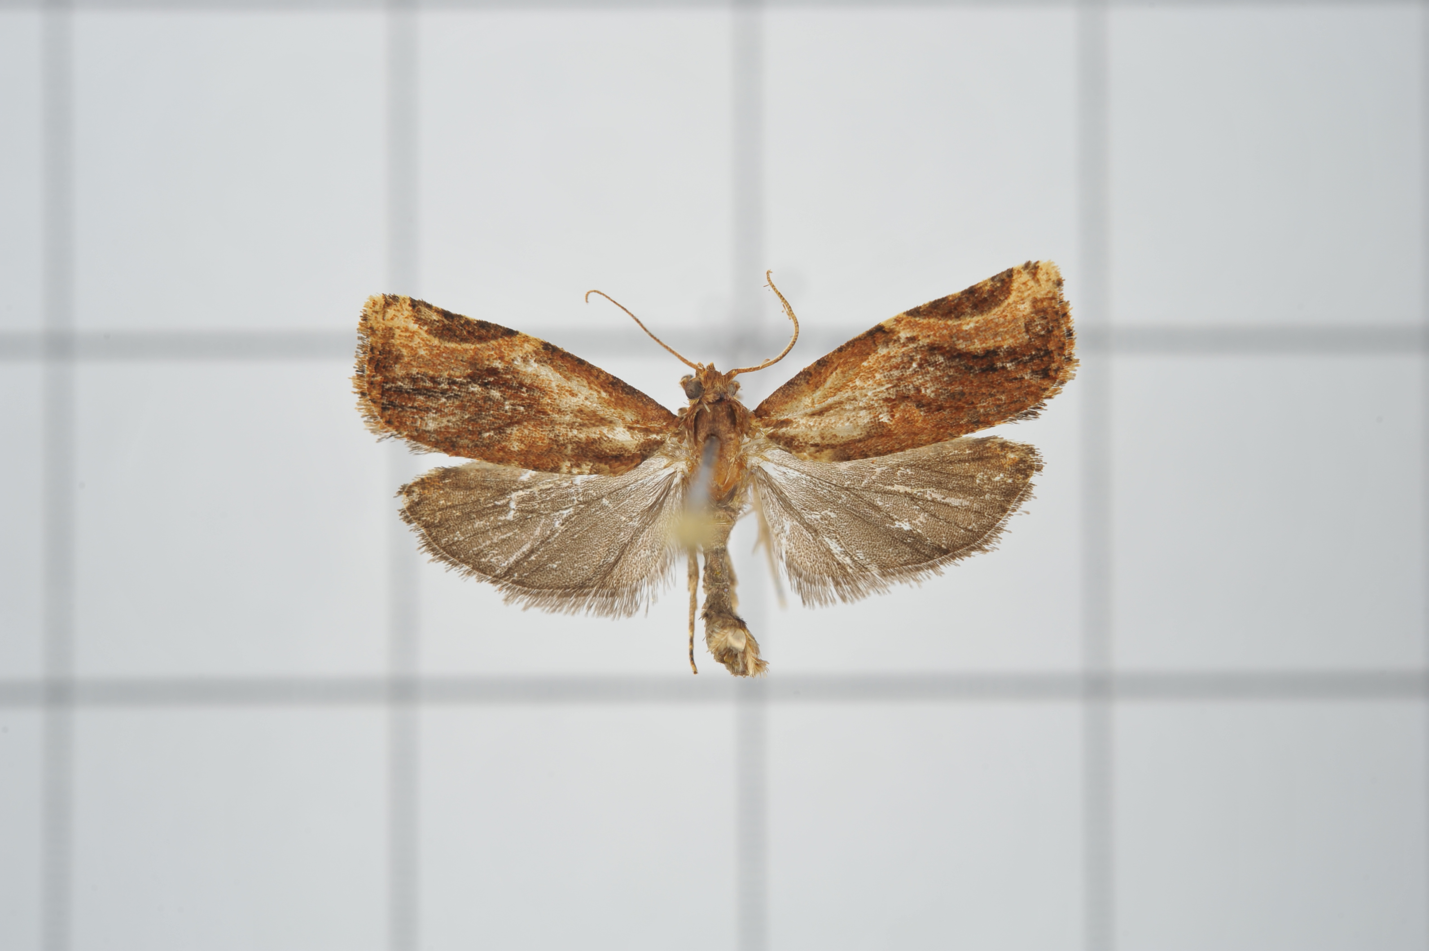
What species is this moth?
Isodemis proxima
